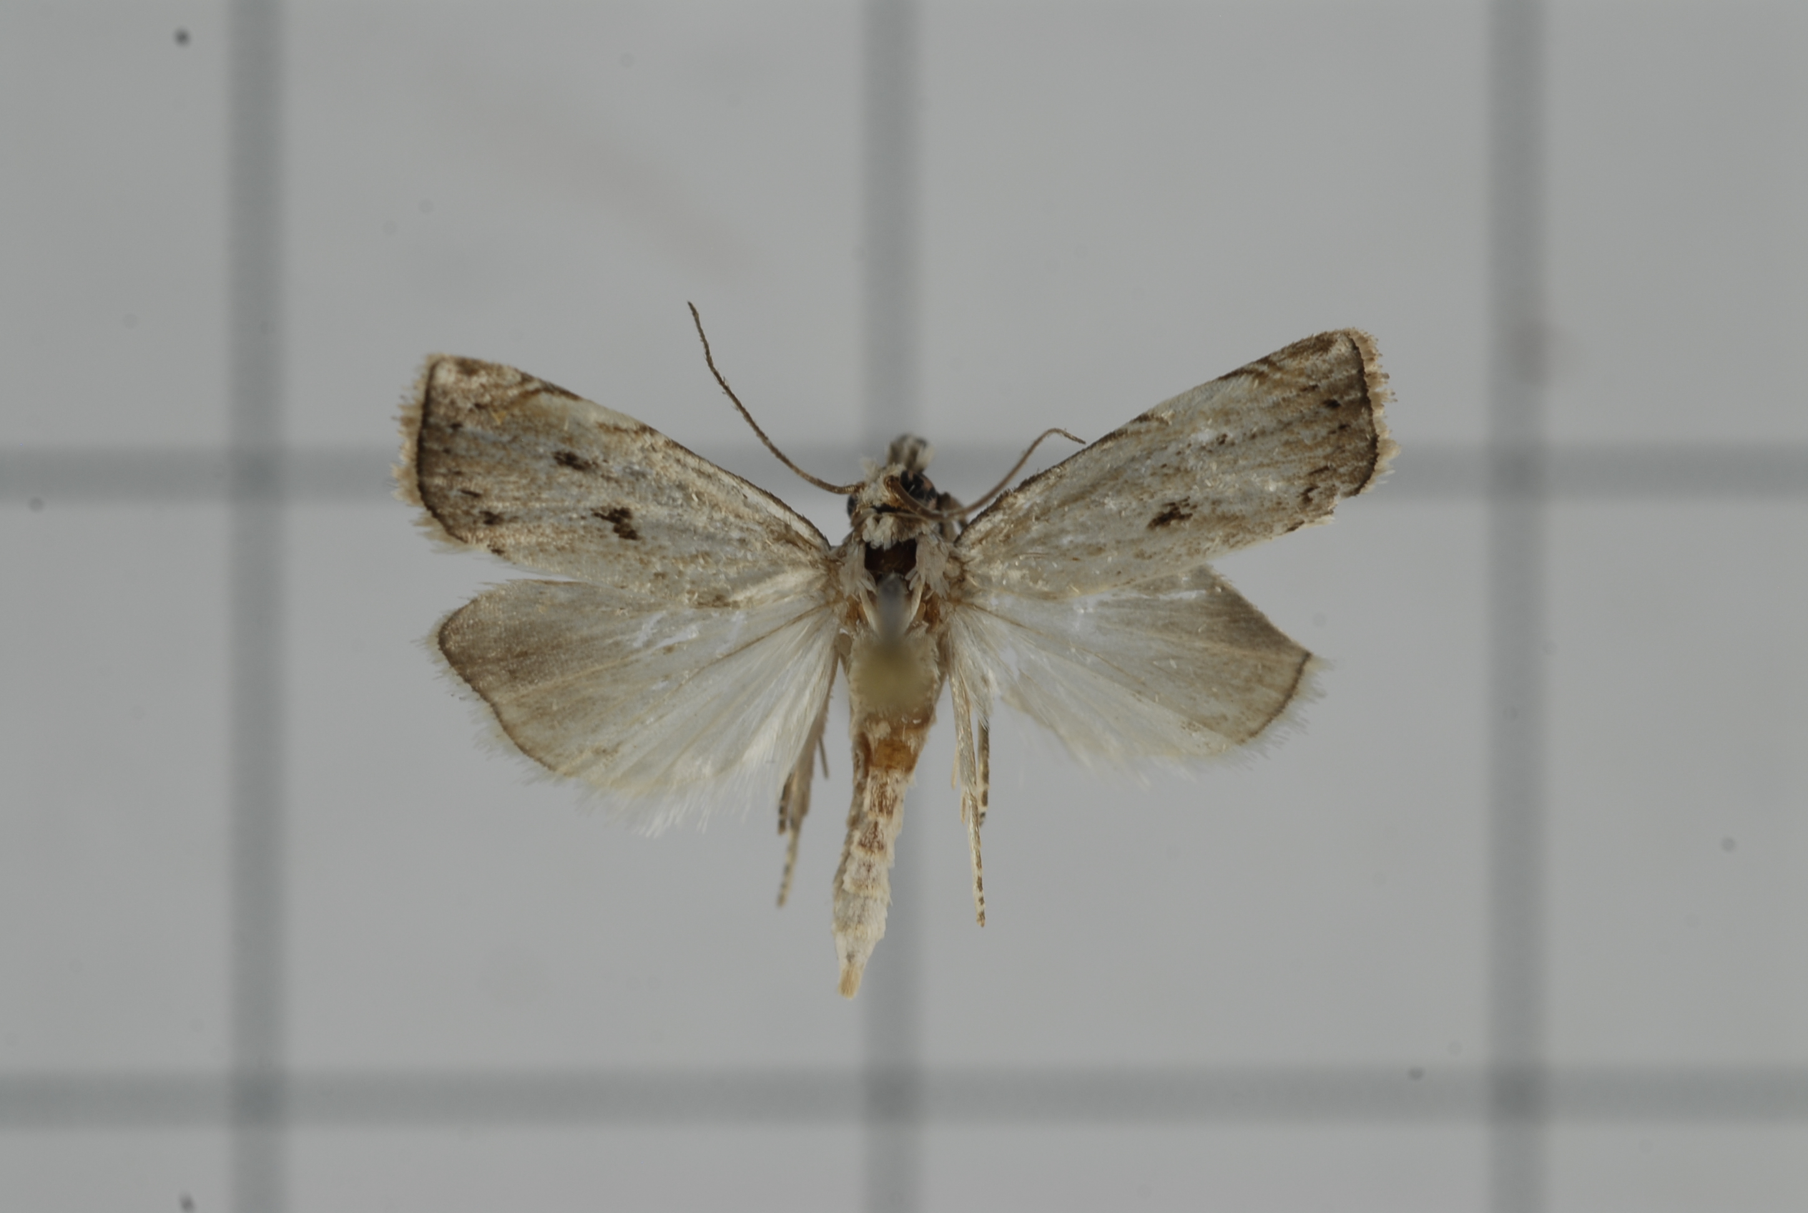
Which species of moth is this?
Pseudocatharylla duplicellus
